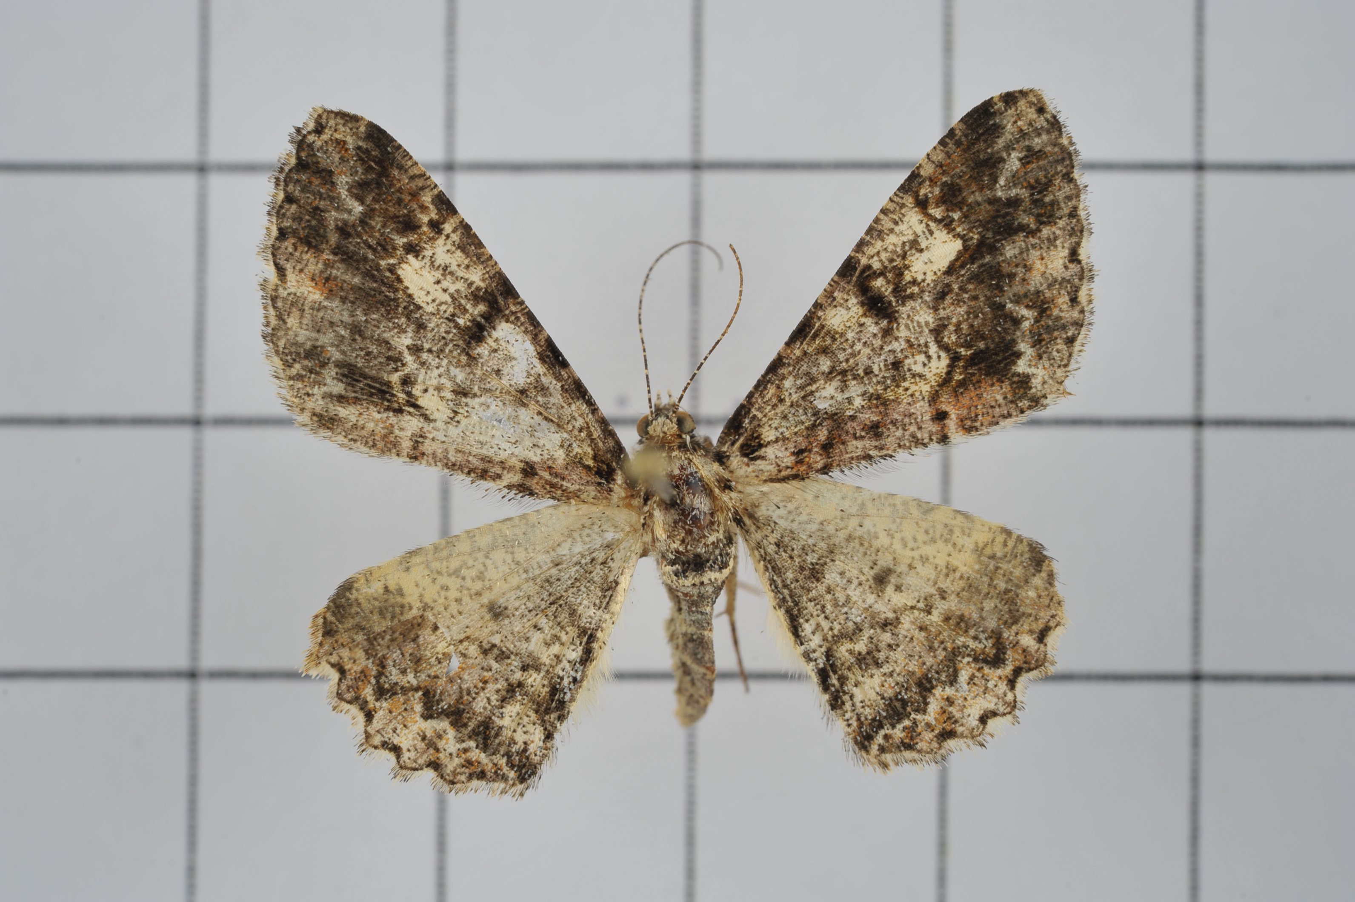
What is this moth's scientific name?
Alcis taiwanovariegata
